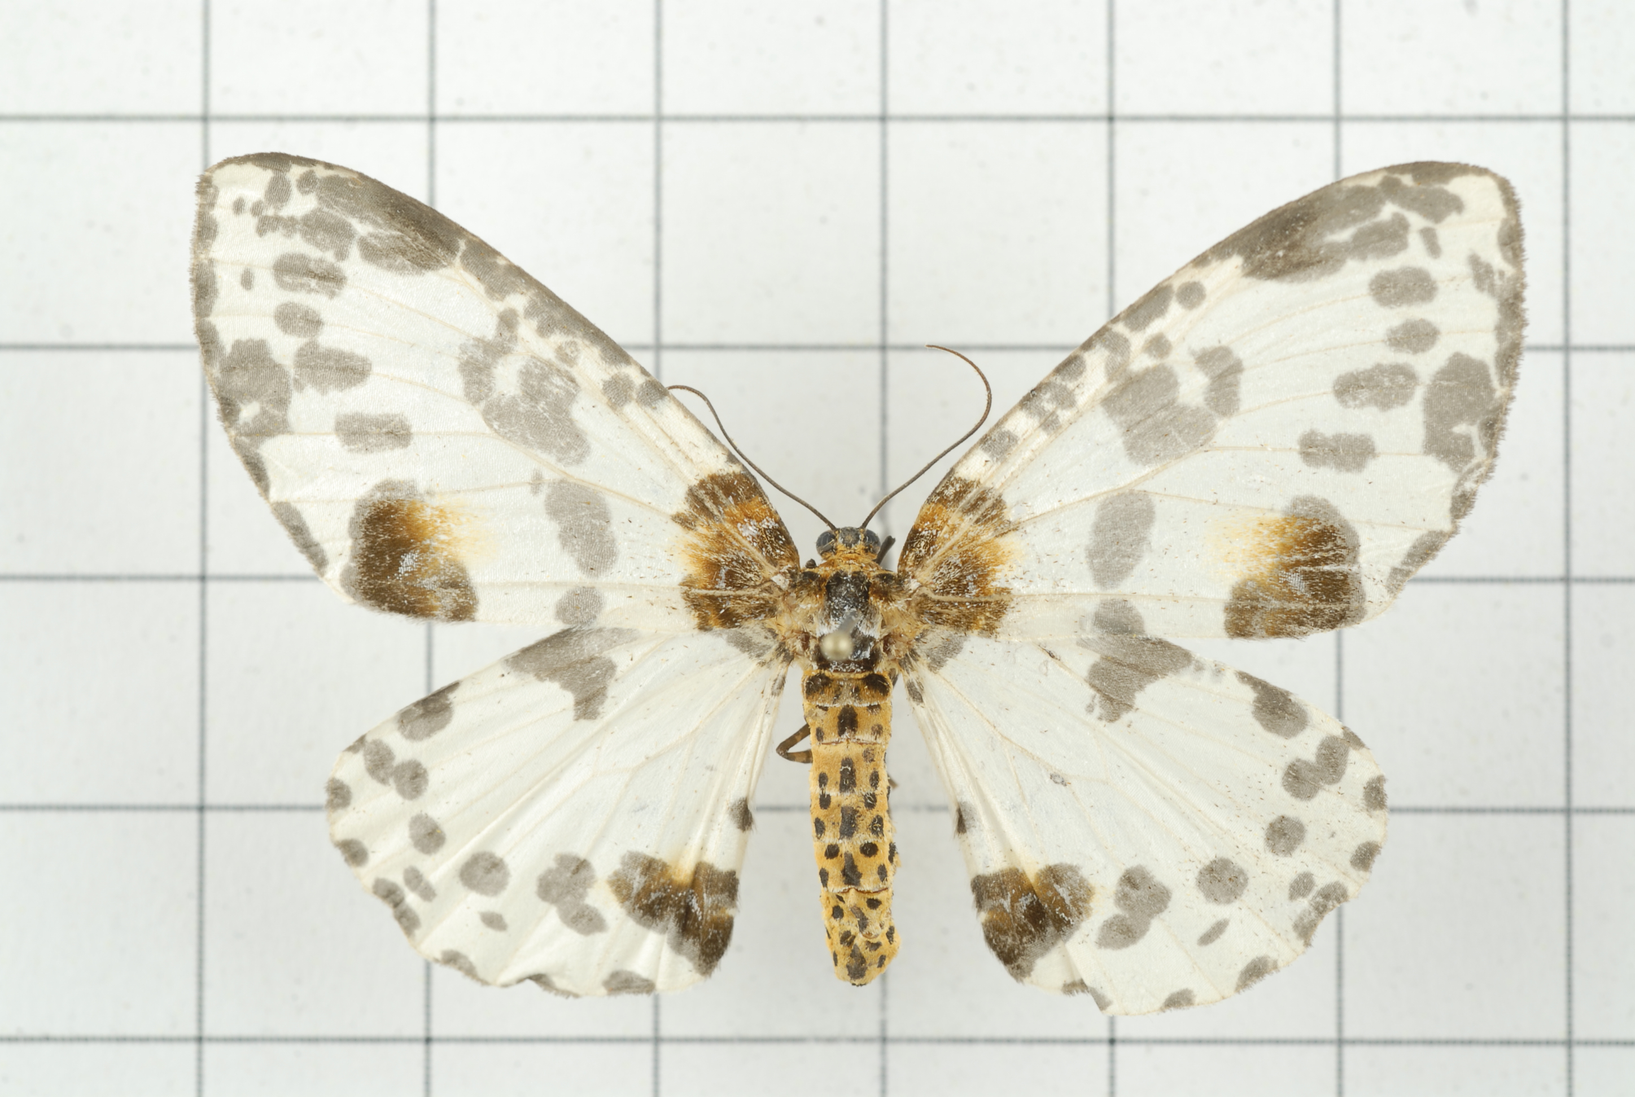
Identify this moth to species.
Abraxas formosilluminata
